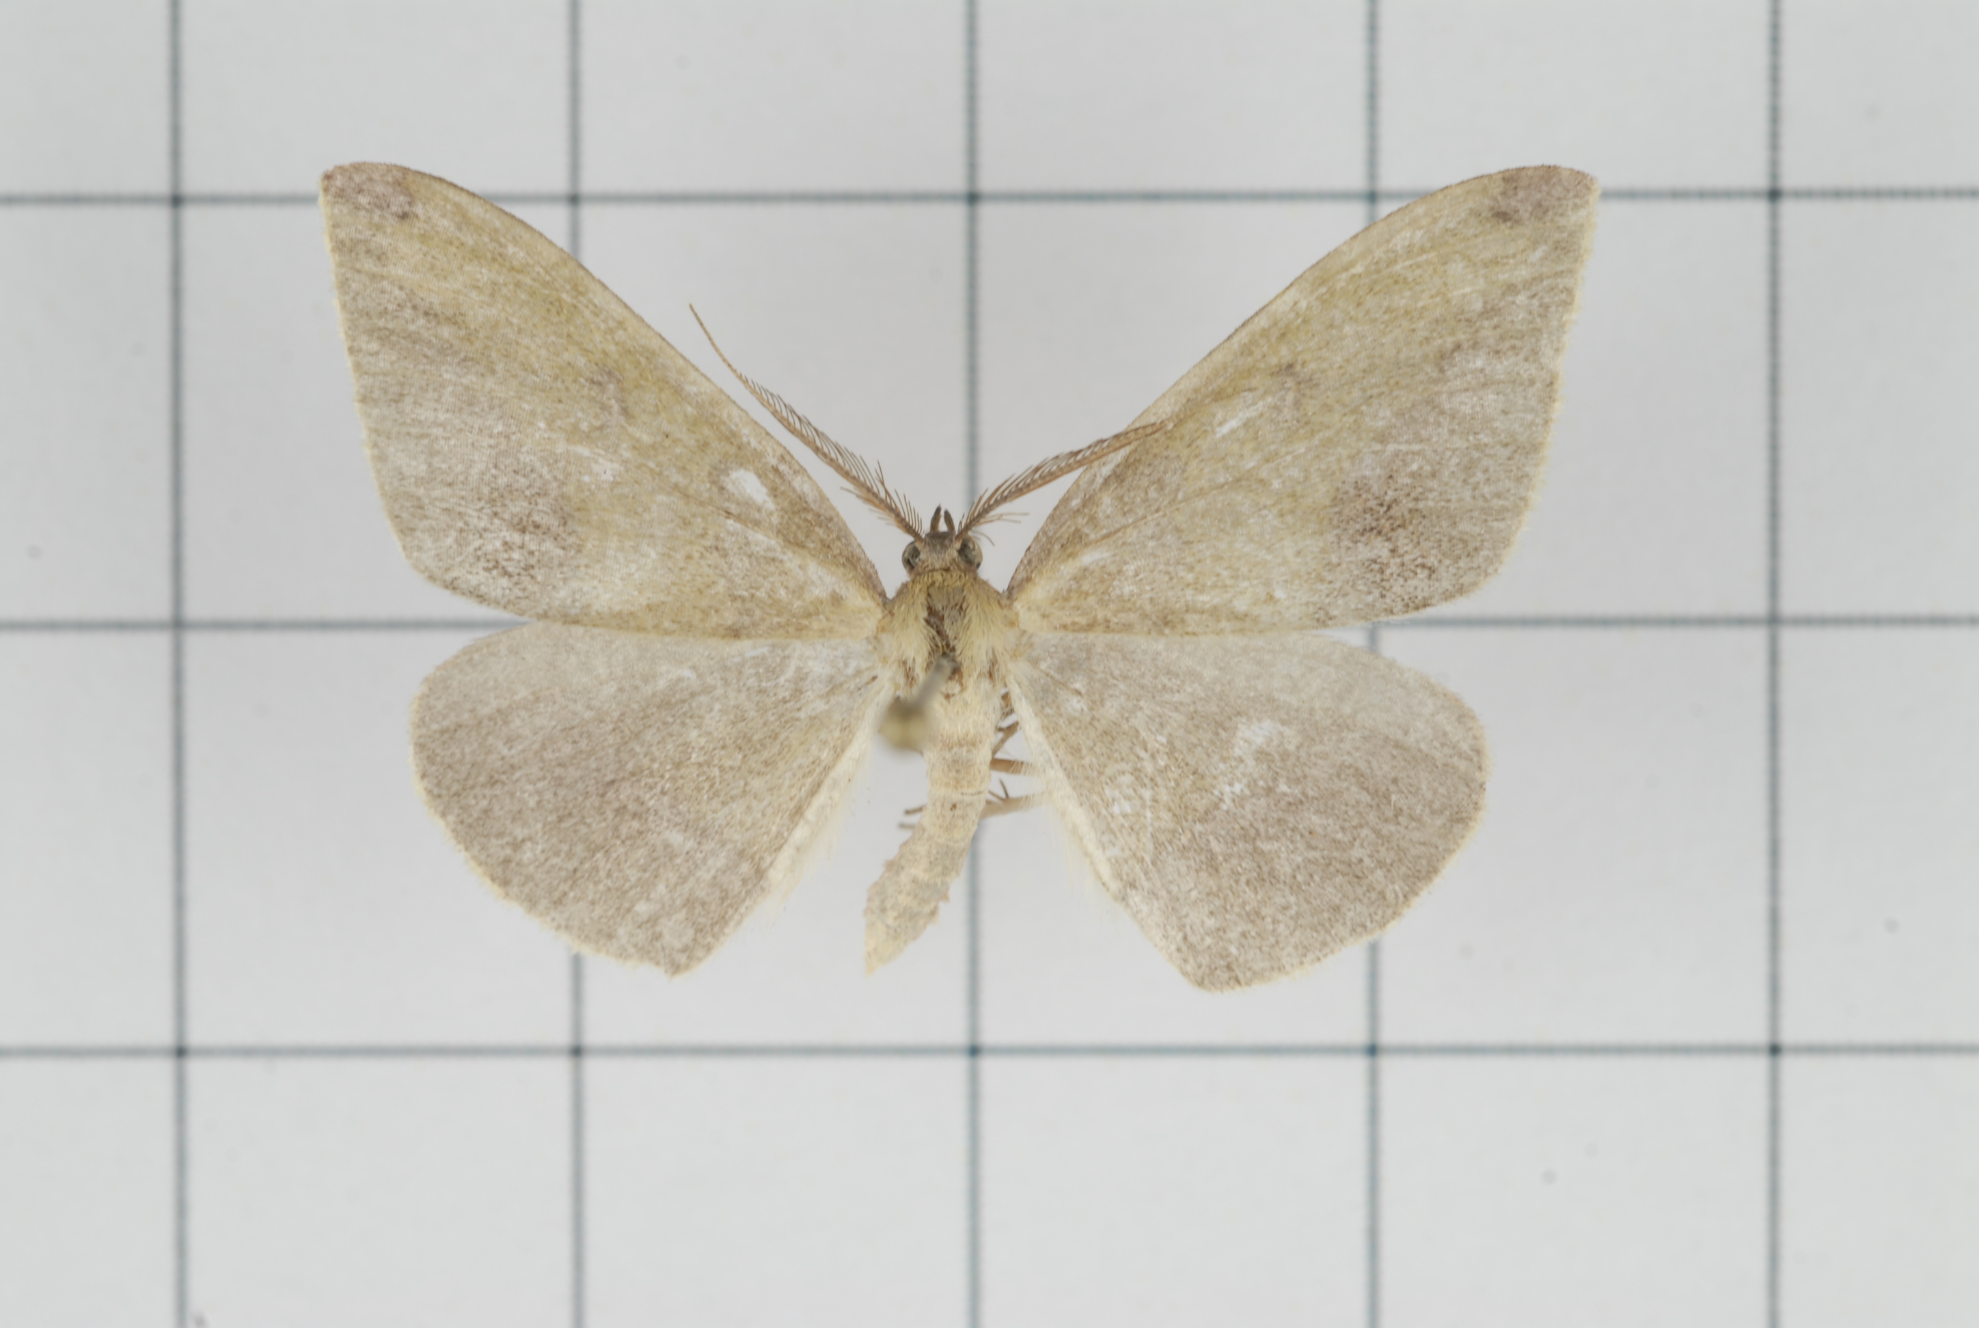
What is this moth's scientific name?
Heterolocha marginata
